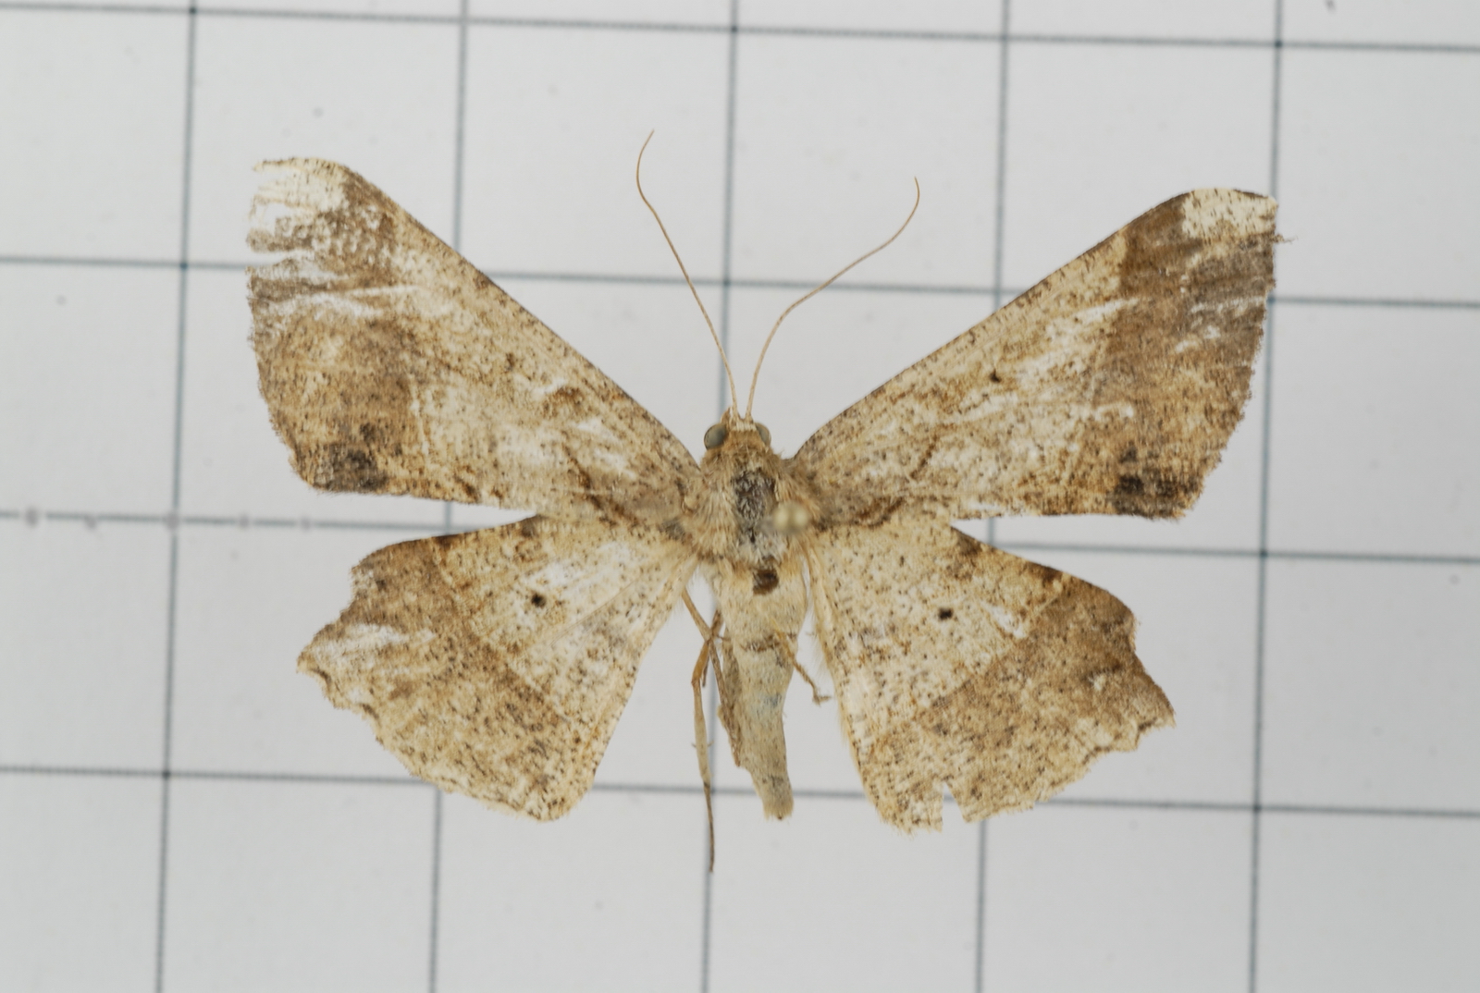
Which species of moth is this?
Krananda latimarginaria
